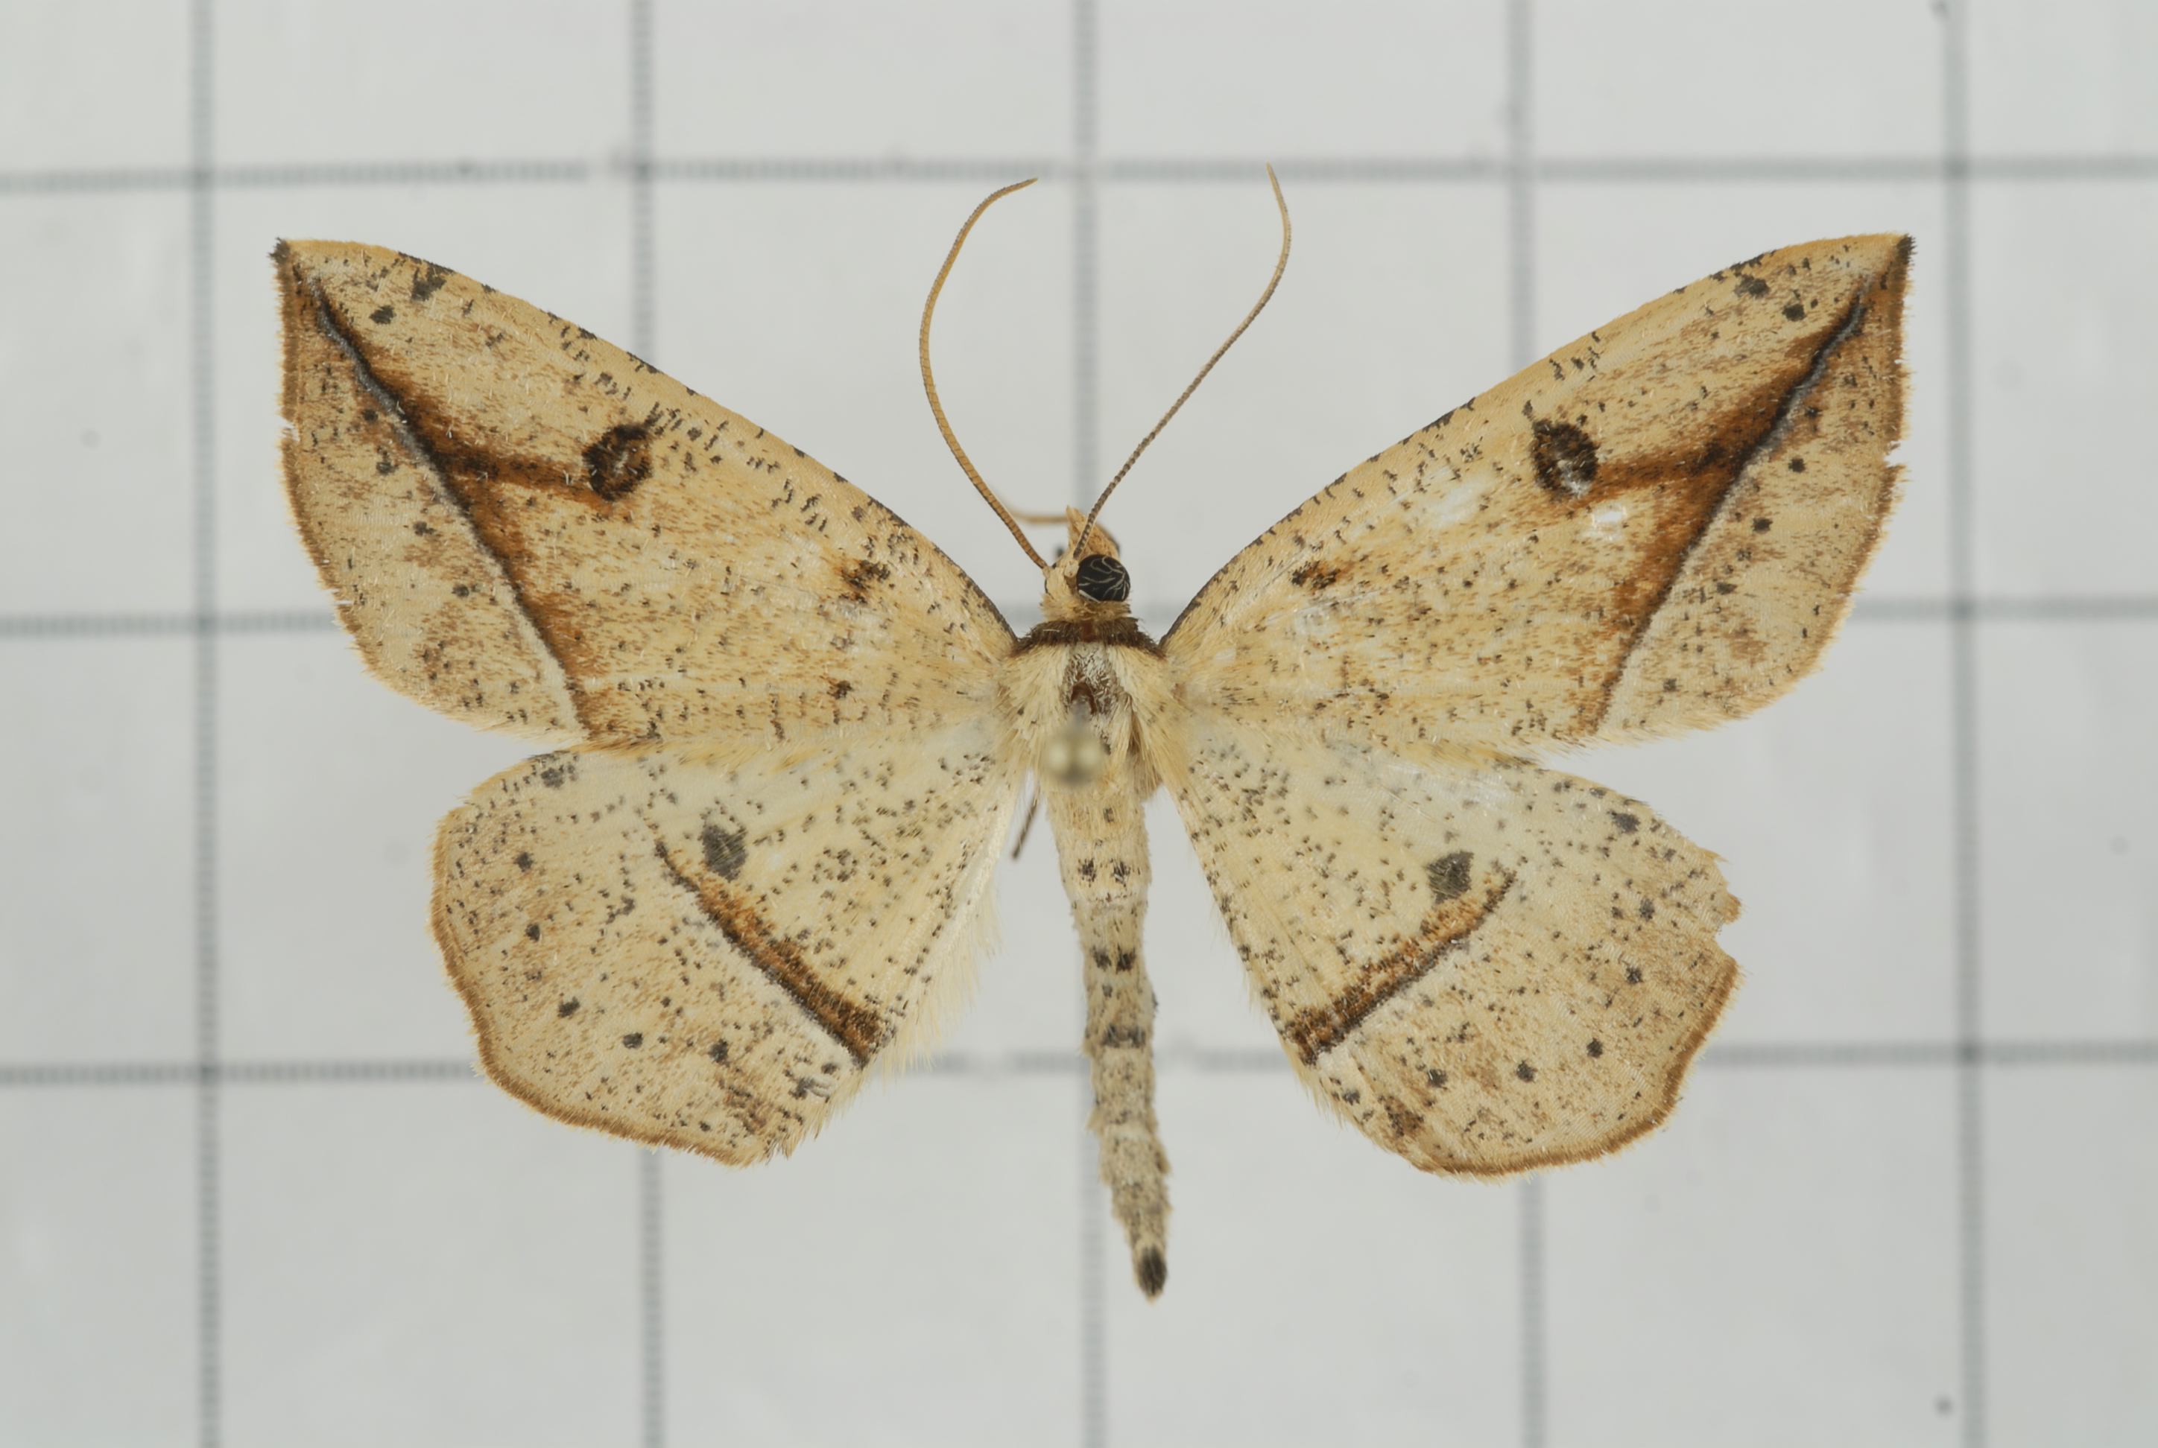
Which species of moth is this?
Entomopteryx rubridisca
